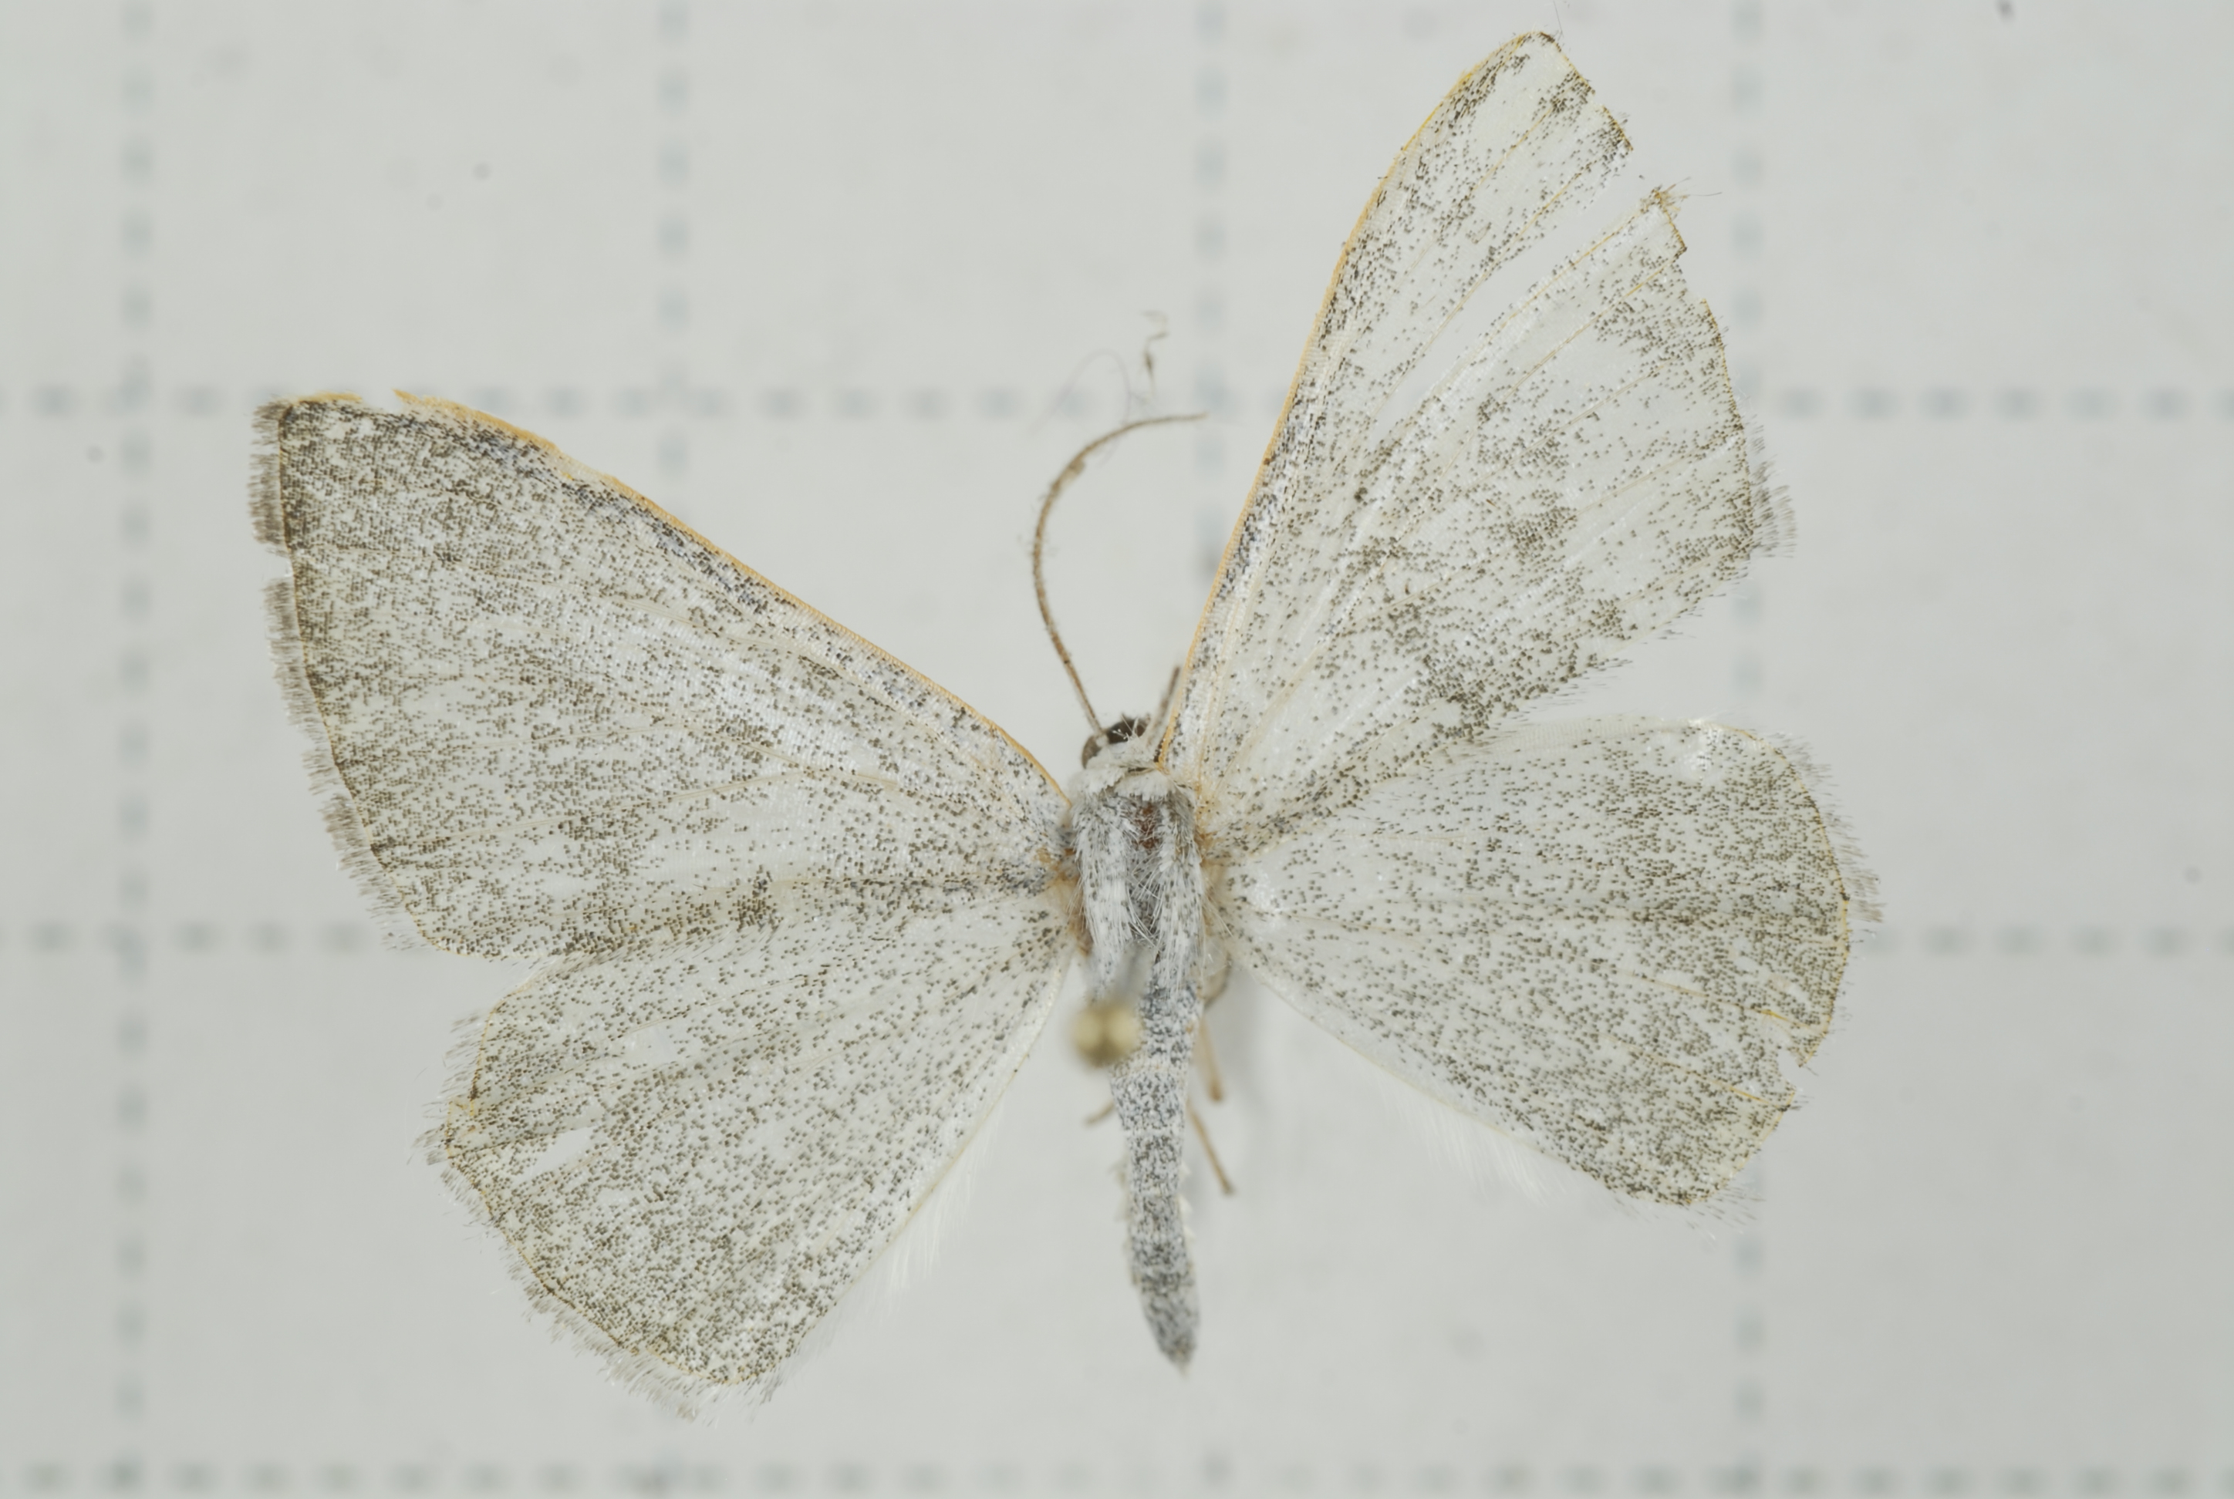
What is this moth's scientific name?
Lomographa platyleucata marginata
